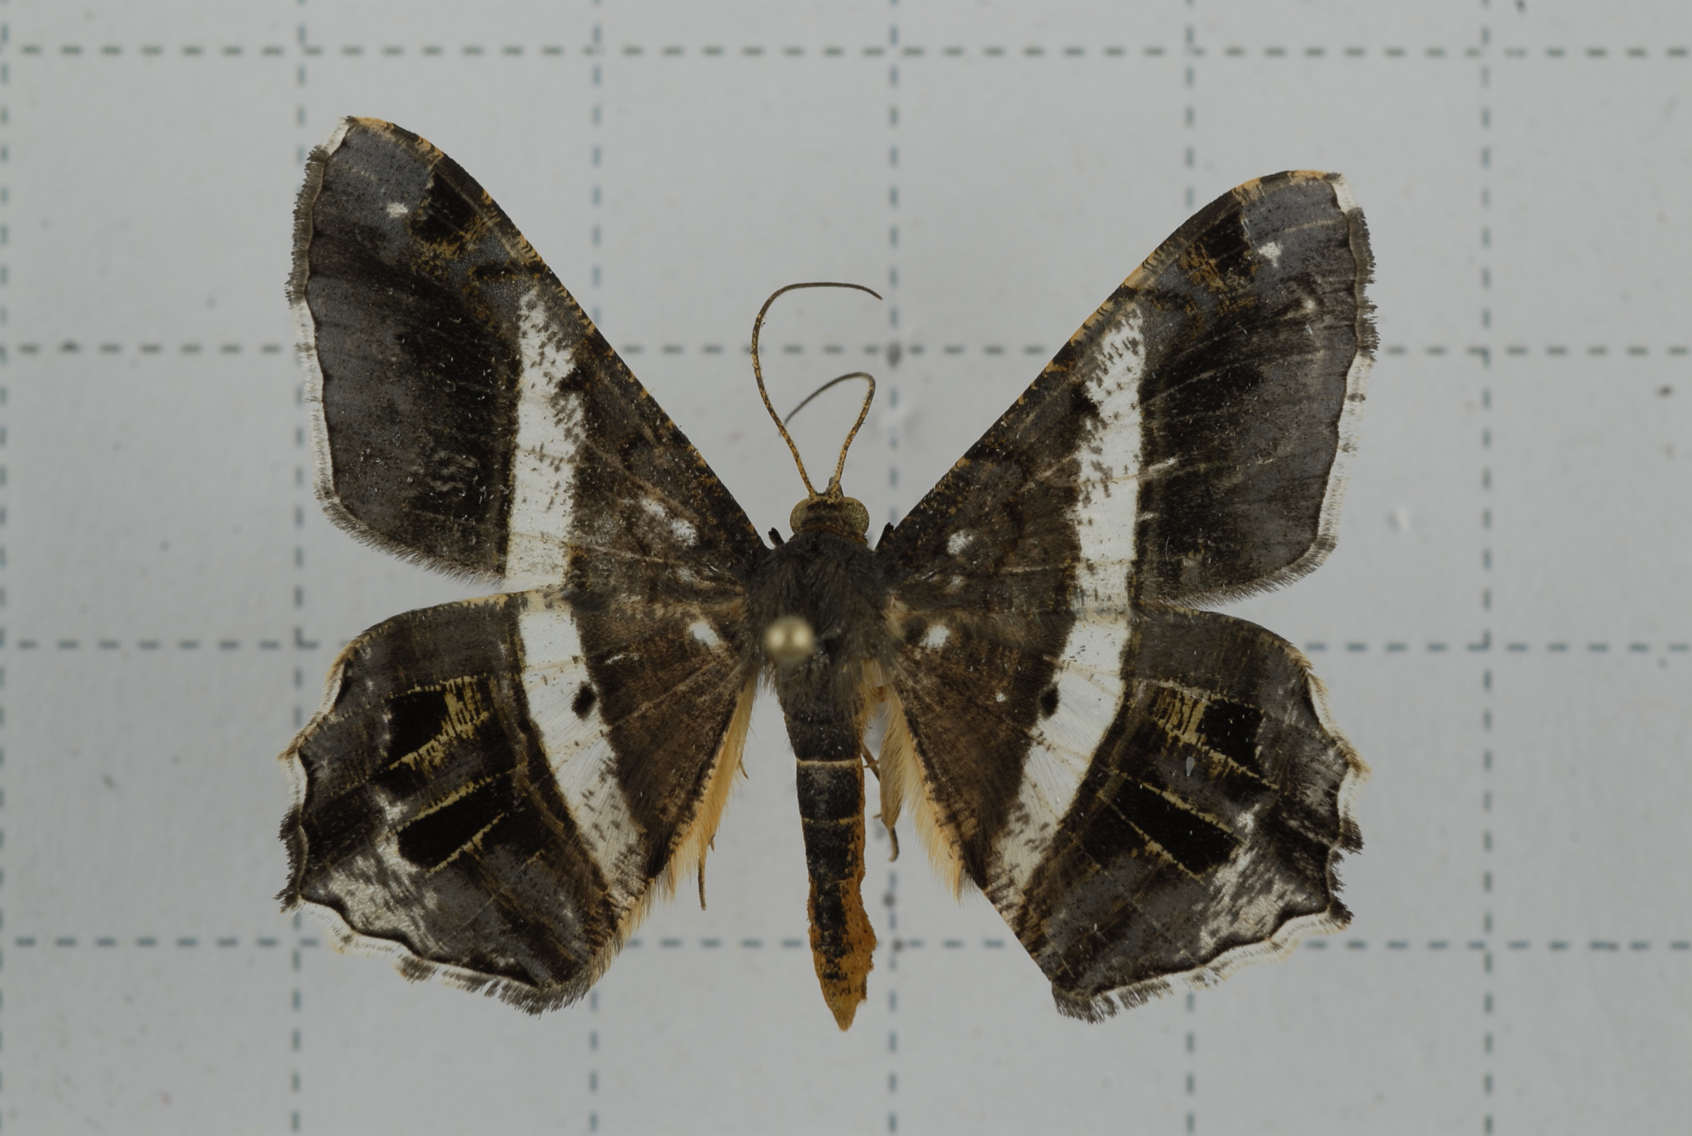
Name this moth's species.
Chiasmia eleonora eleonora
